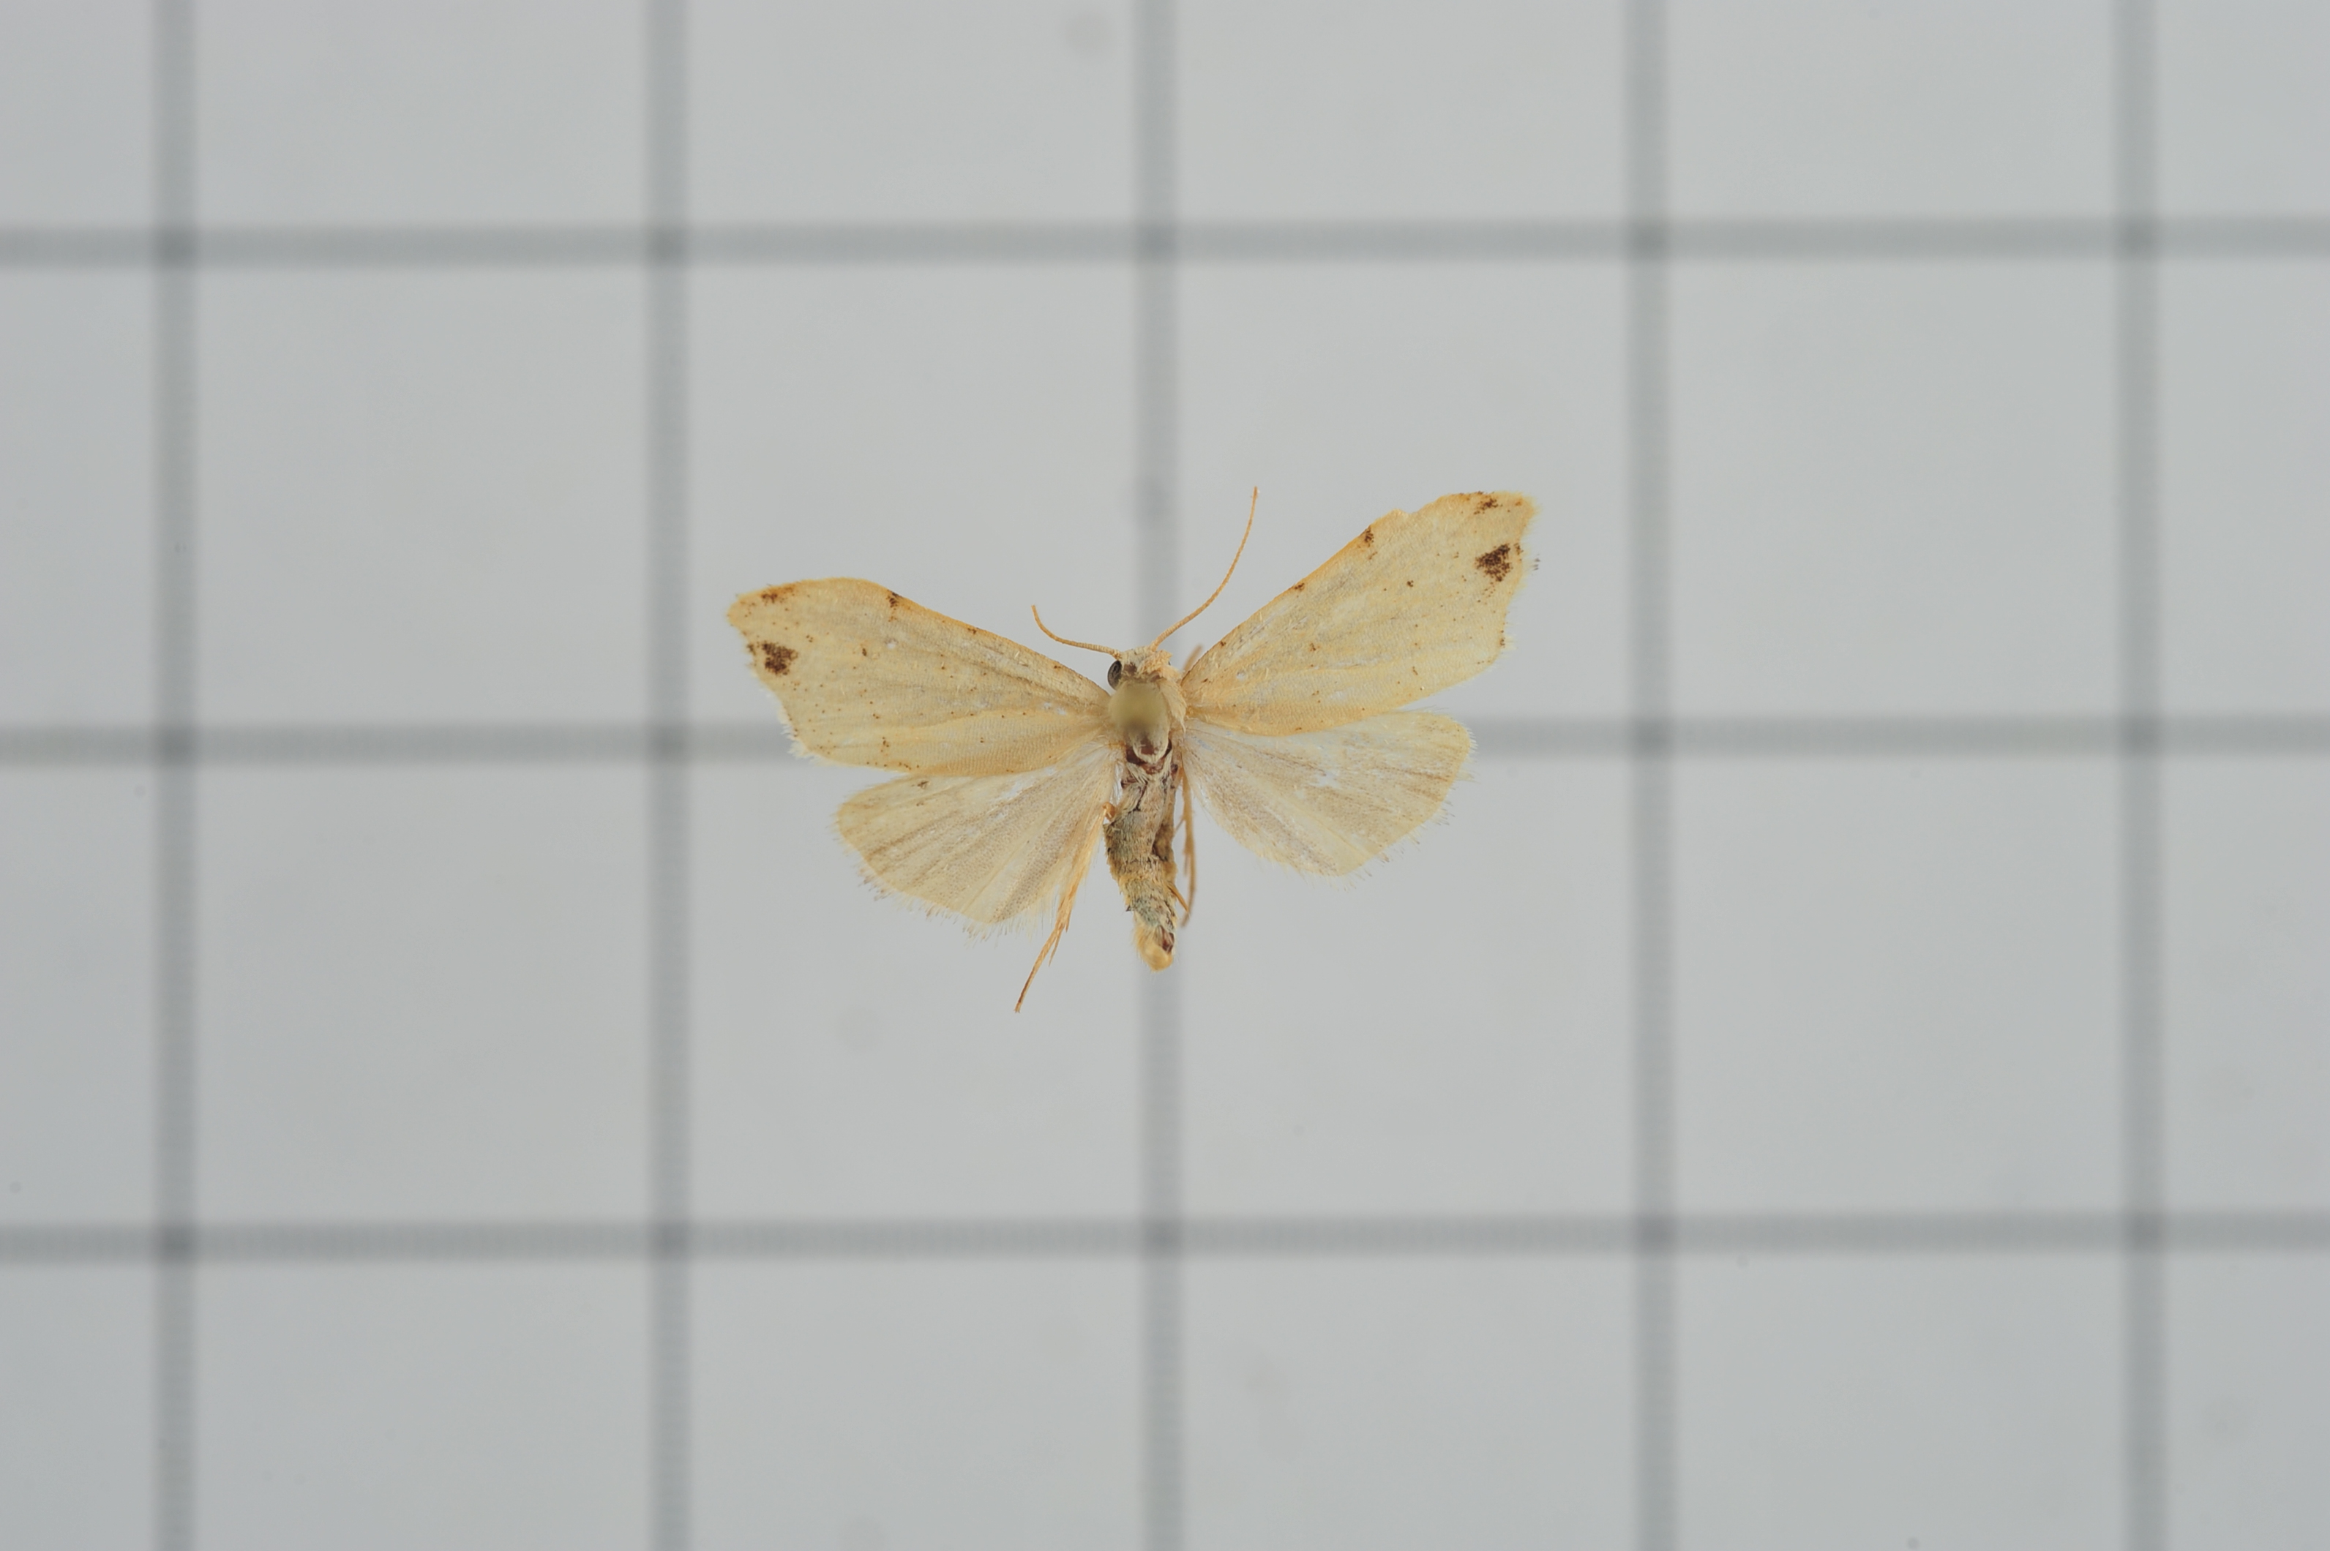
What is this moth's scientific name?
Oxacme cretacea
